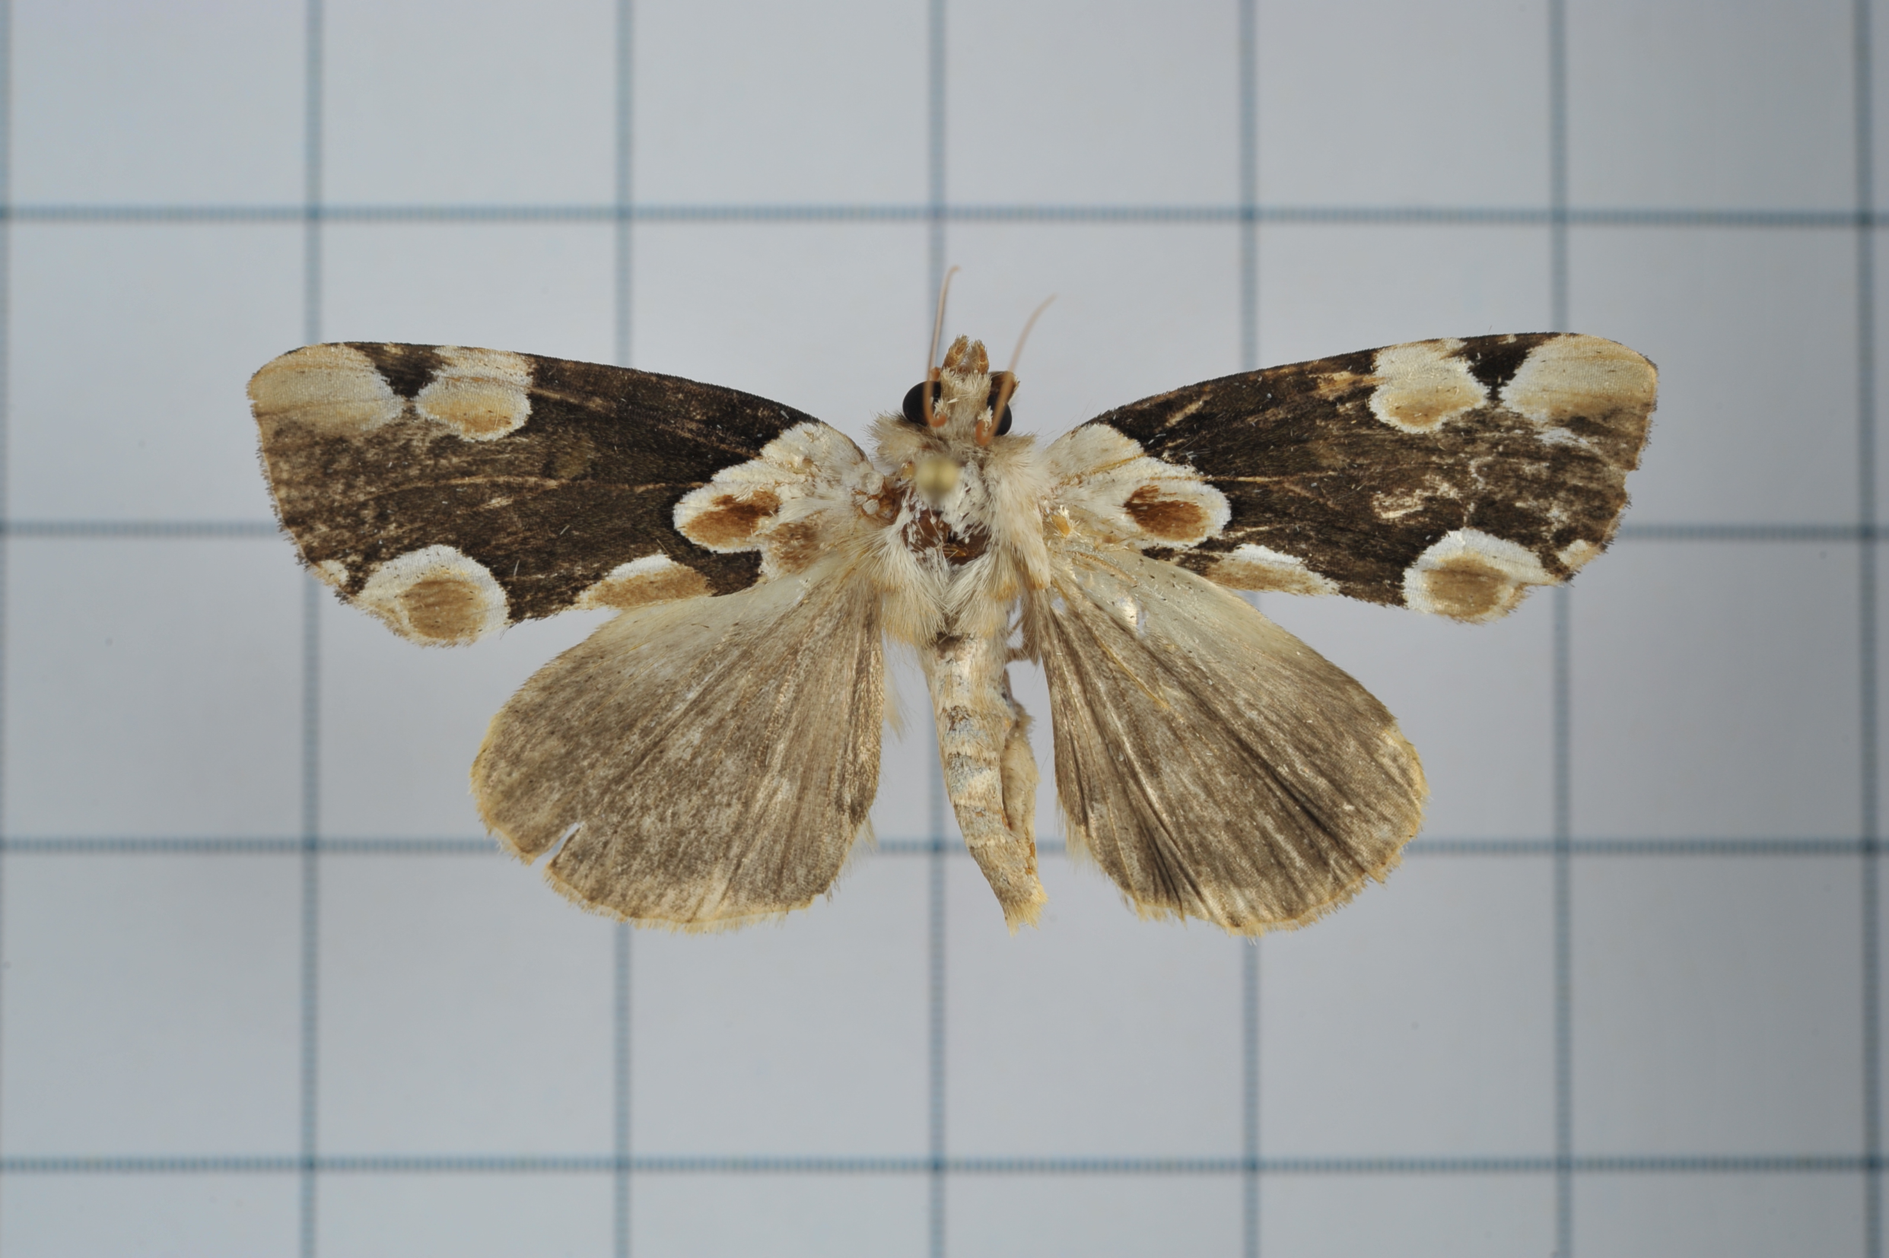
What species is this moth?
Thyatira batis formosicola
